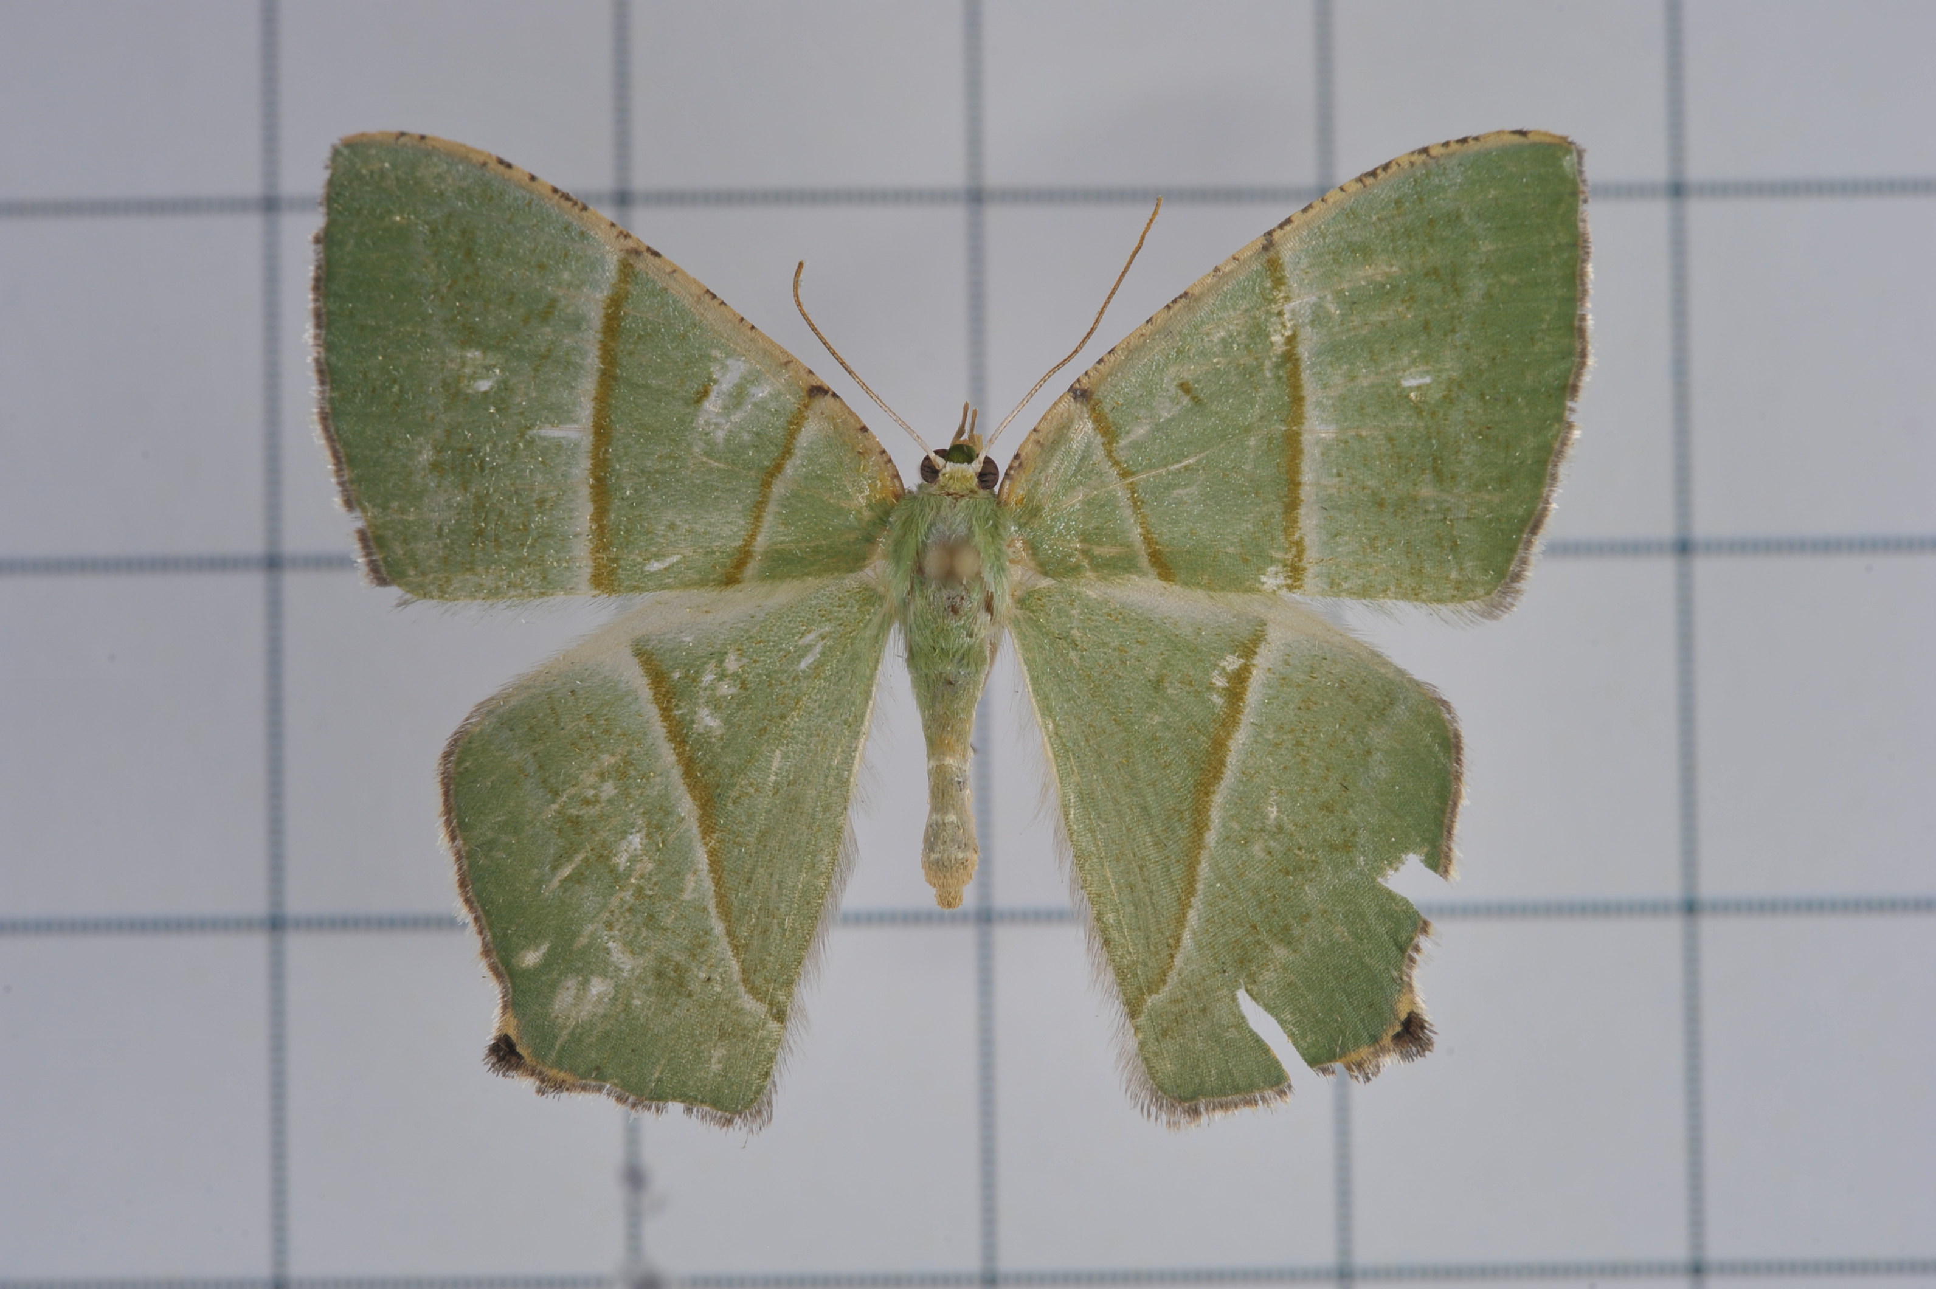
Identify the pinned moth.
Neohipparchus vallata
